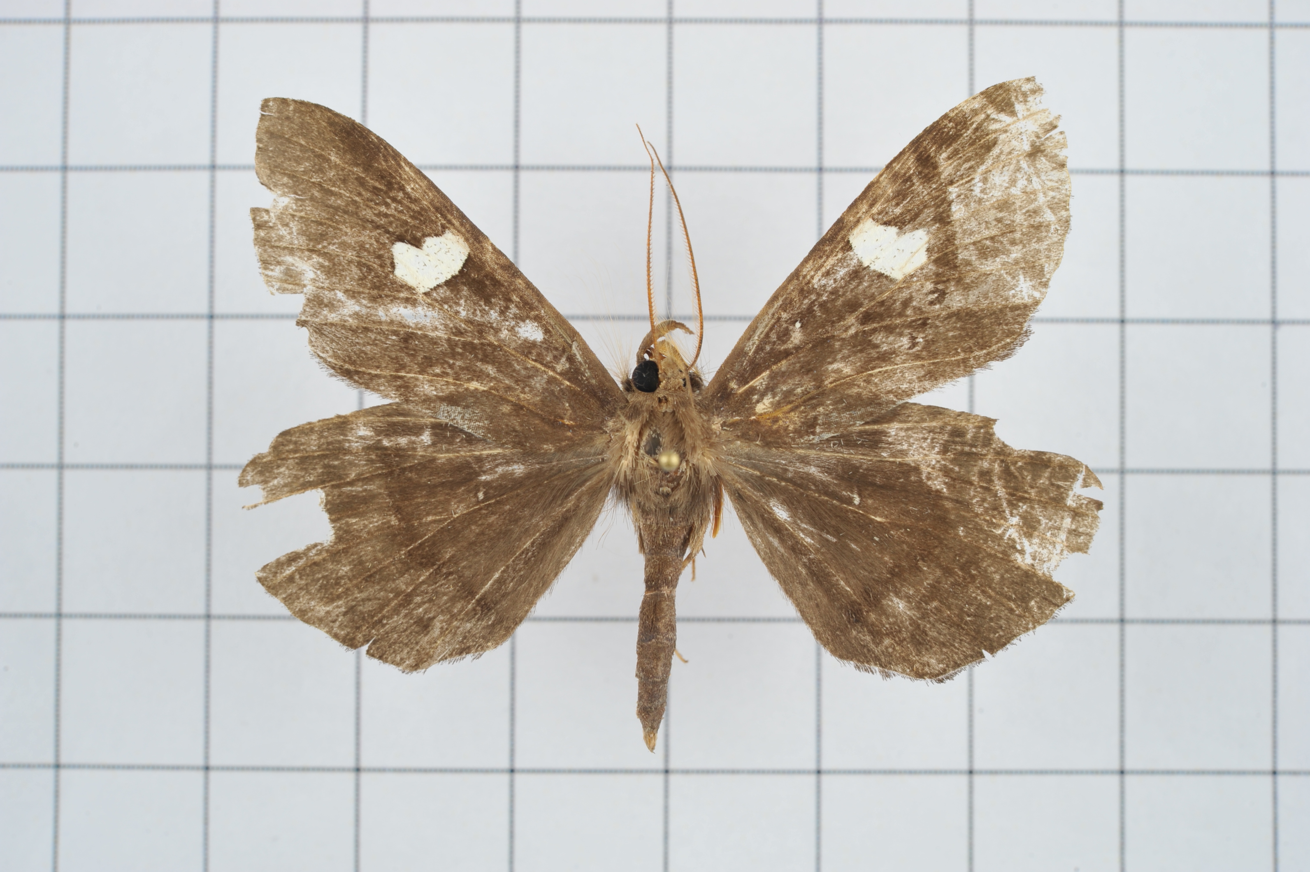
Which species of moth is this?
Edessena gentiusalis
